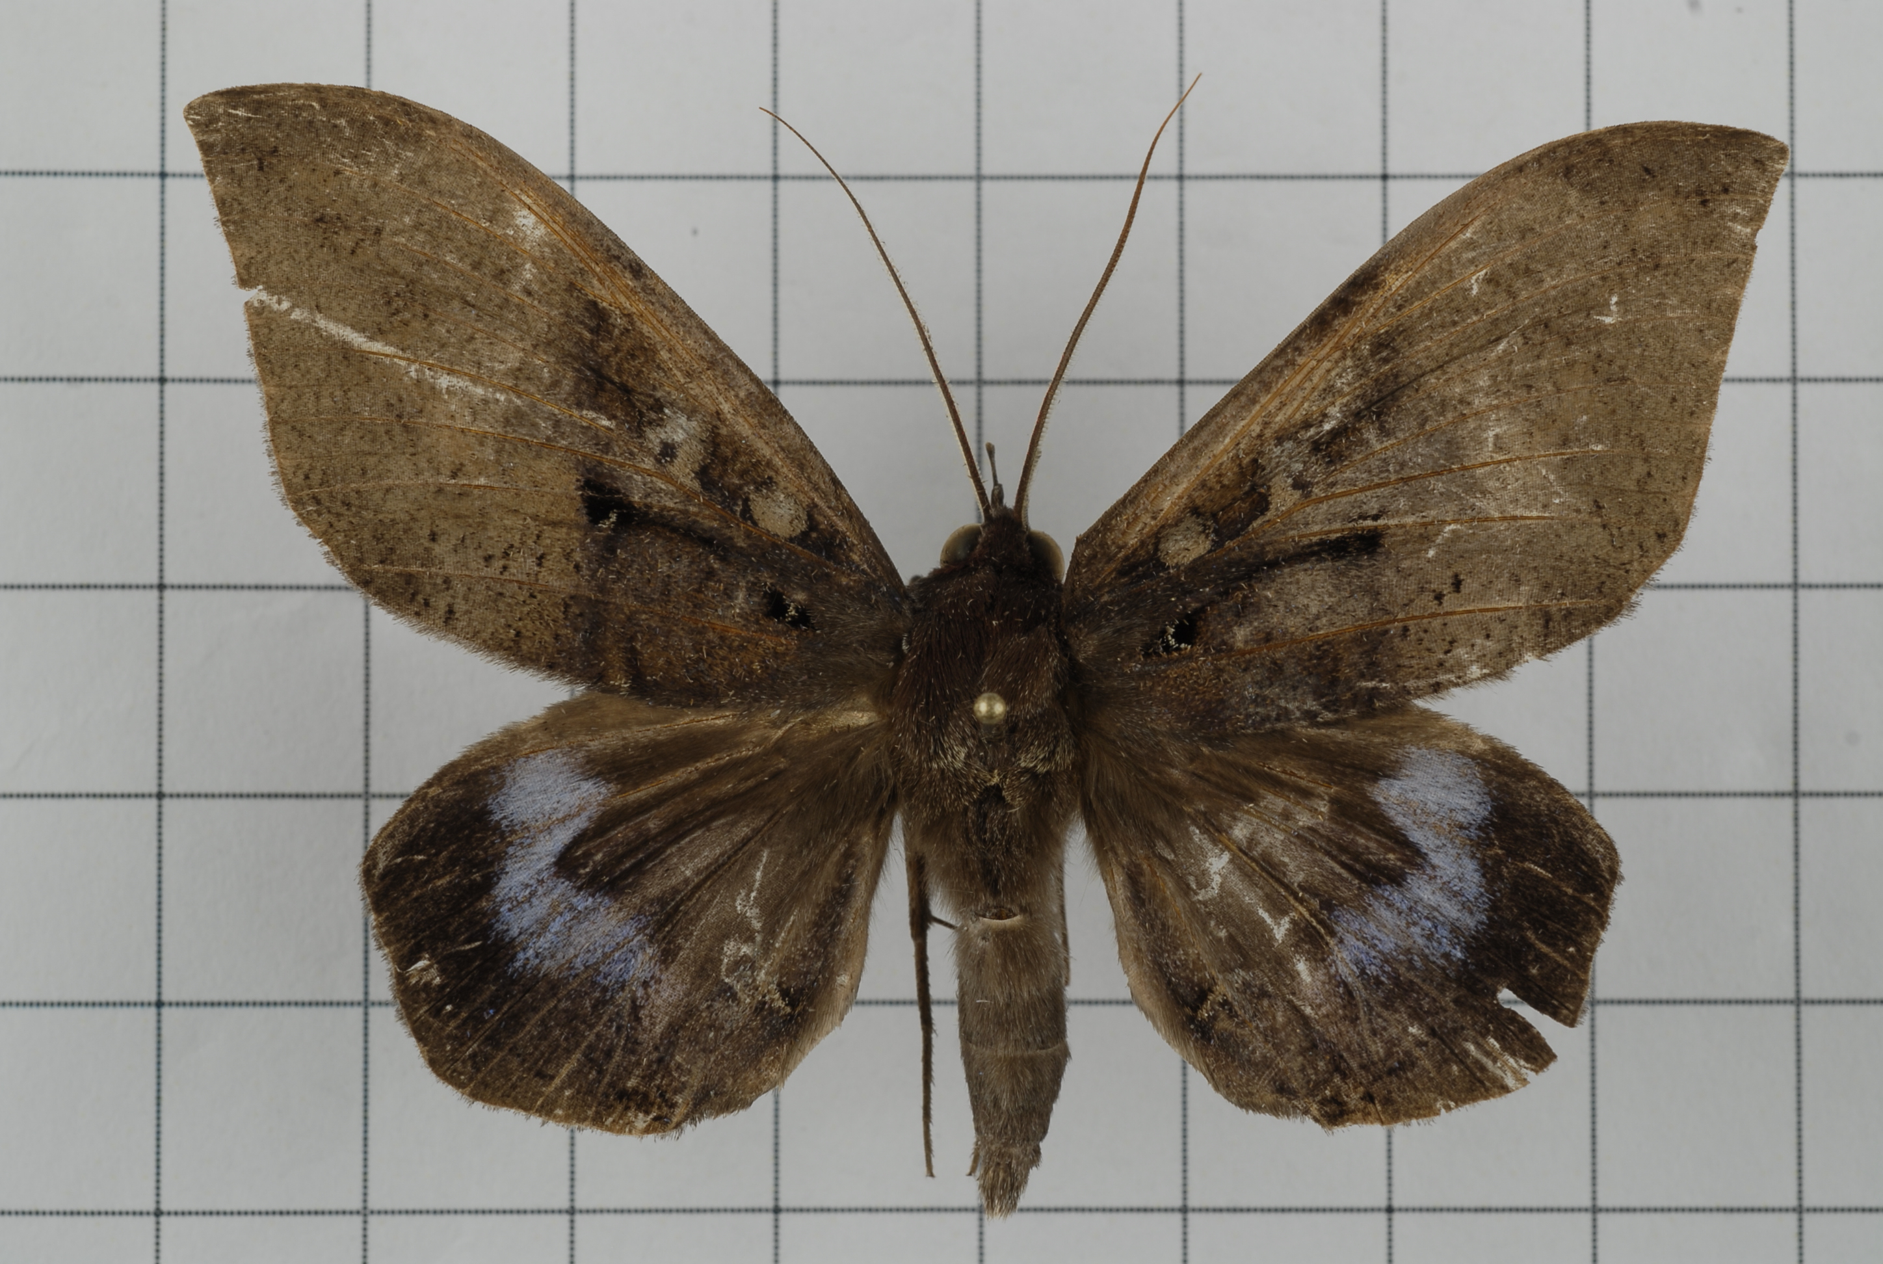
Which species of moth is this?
Ischyja manlia manlia
